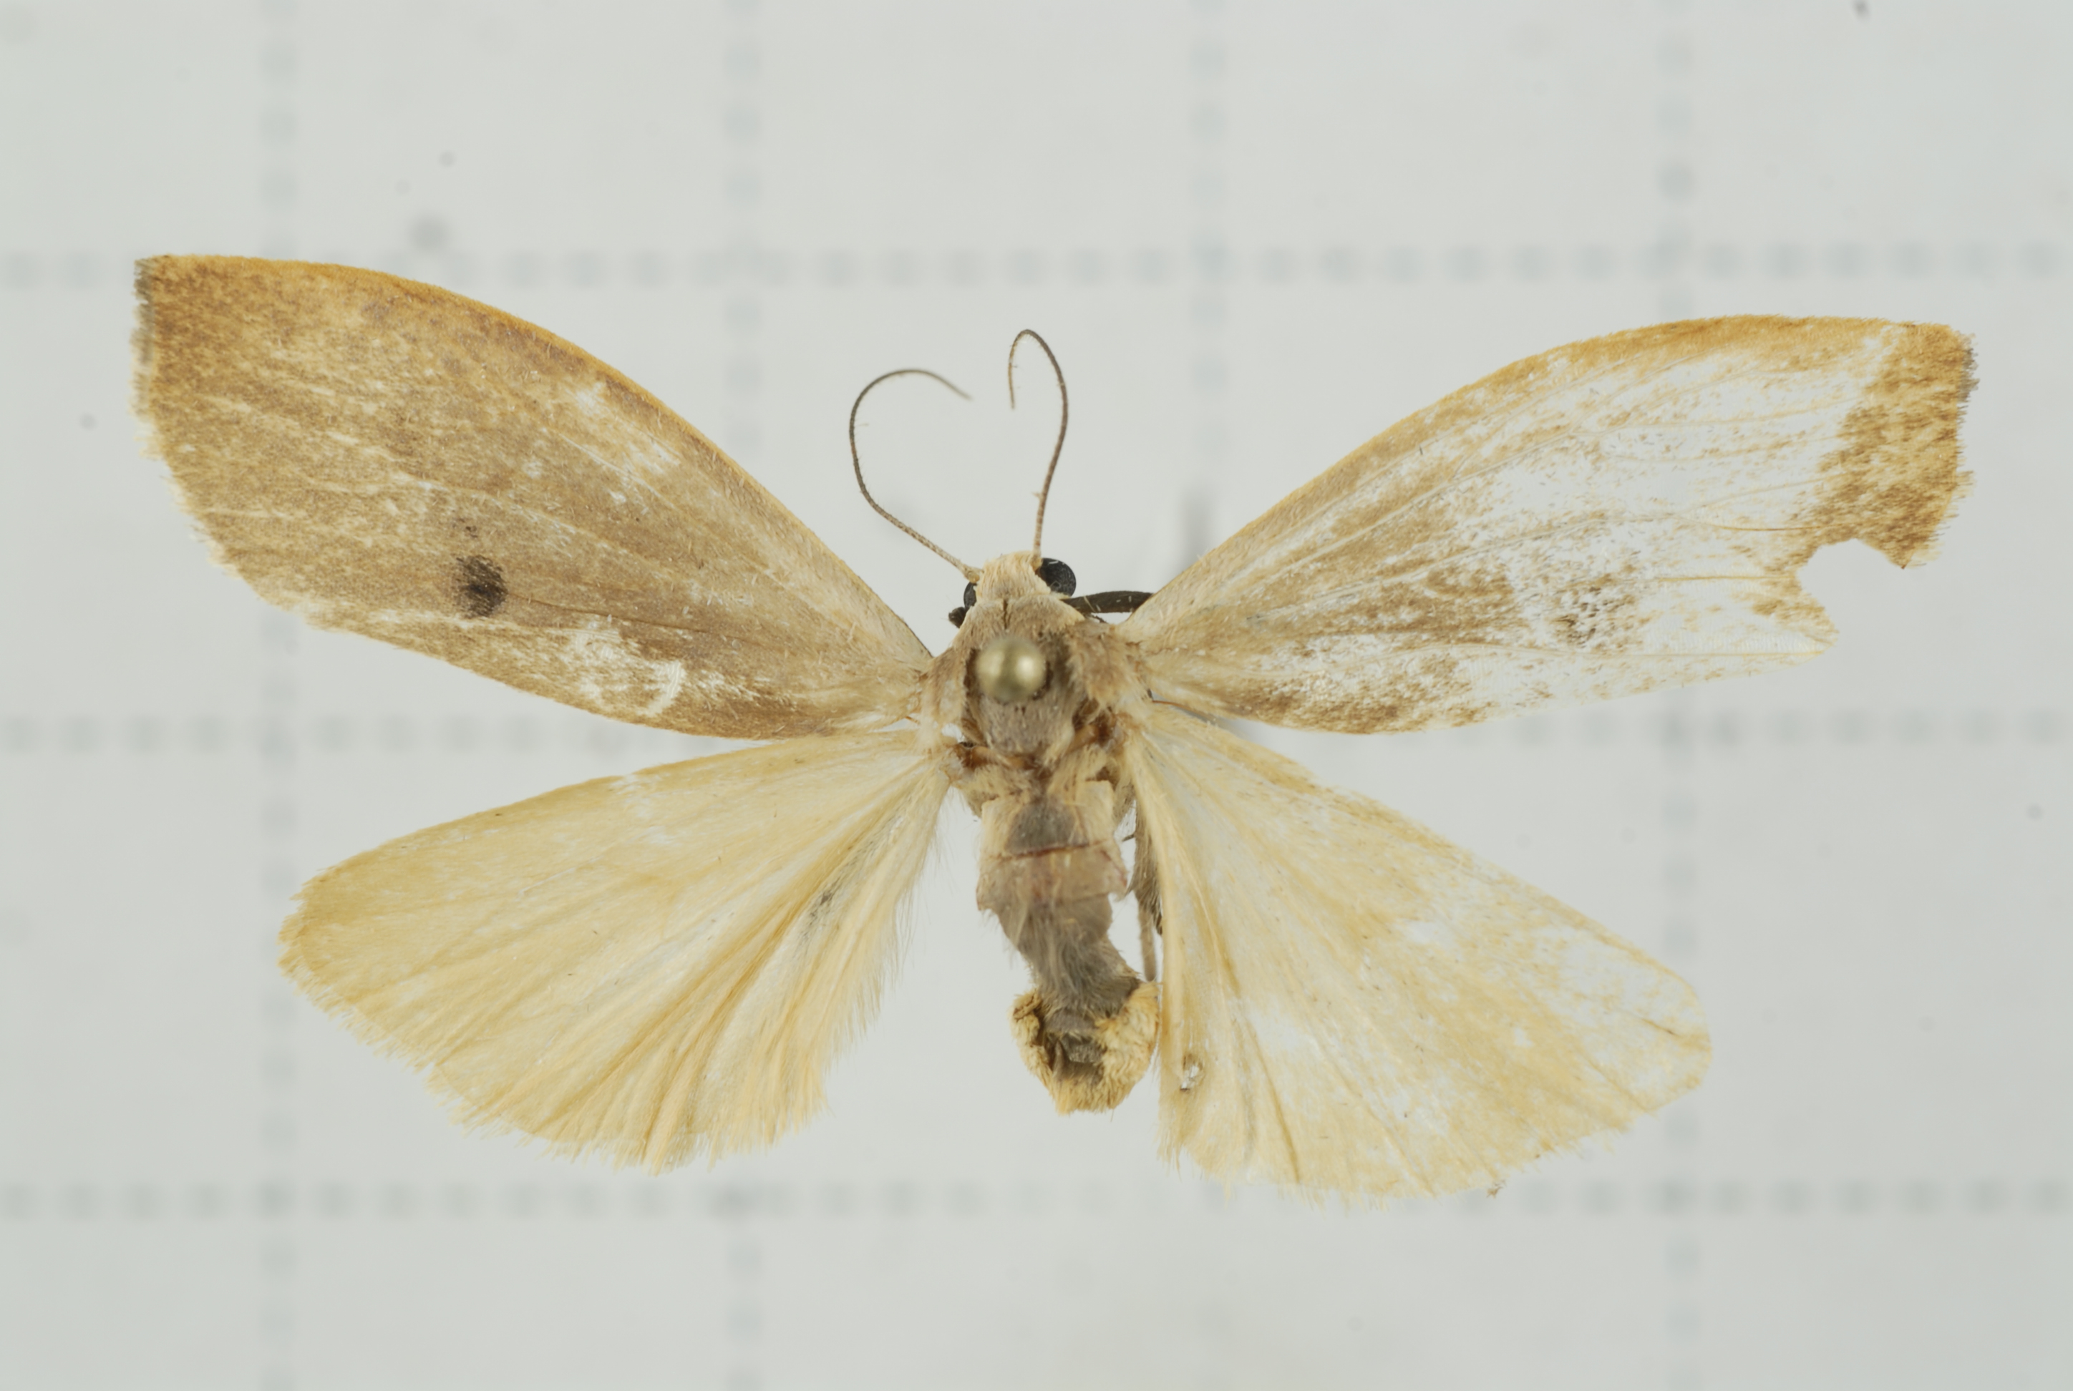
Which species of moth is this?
Manulea postmaculosa
